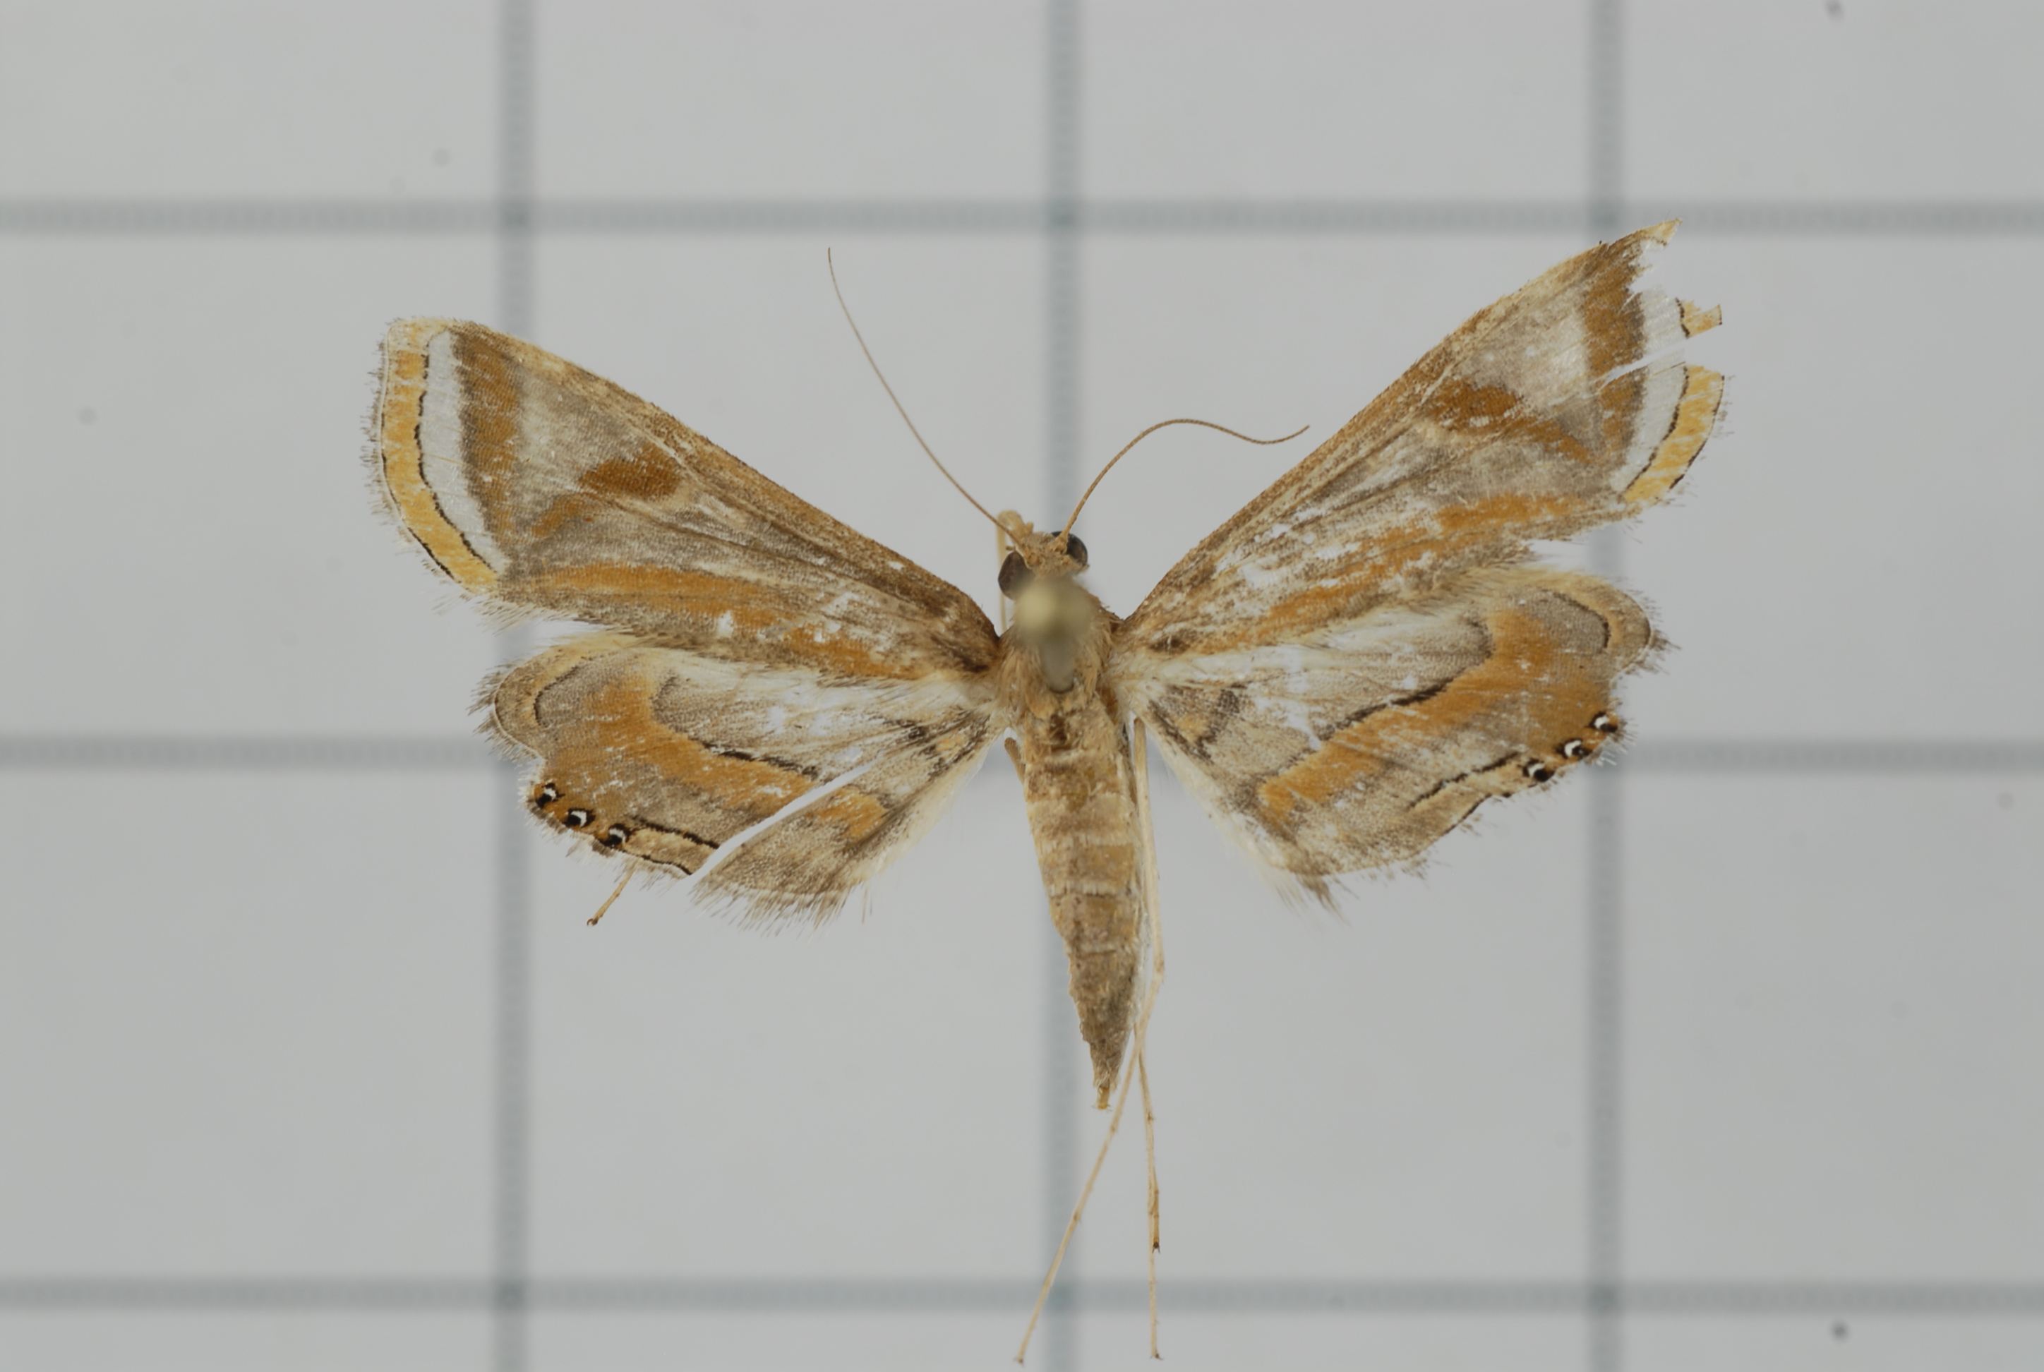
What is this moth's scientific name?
Eoophyla gibbosalis
